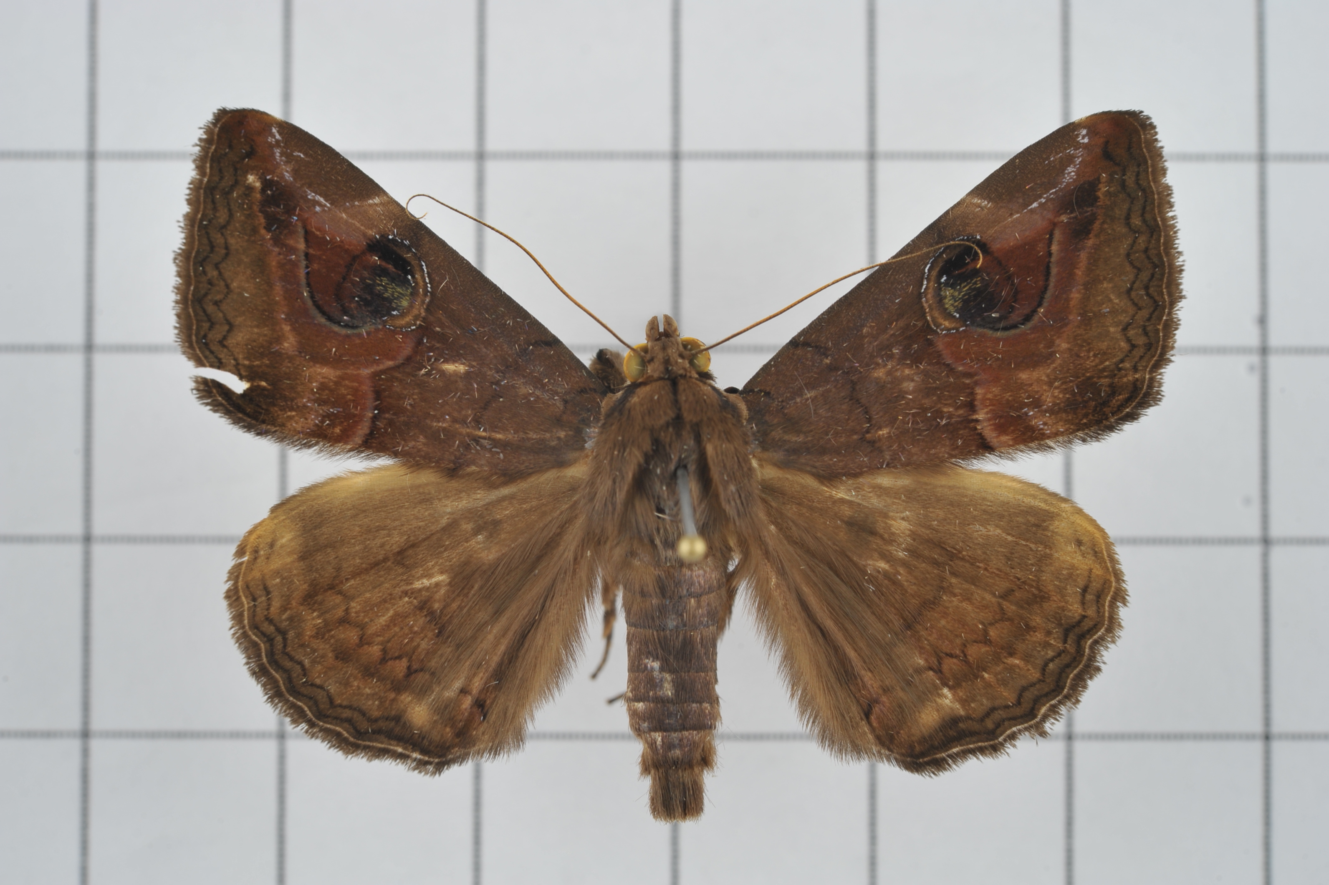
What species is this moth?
Ommatophora luminosa
